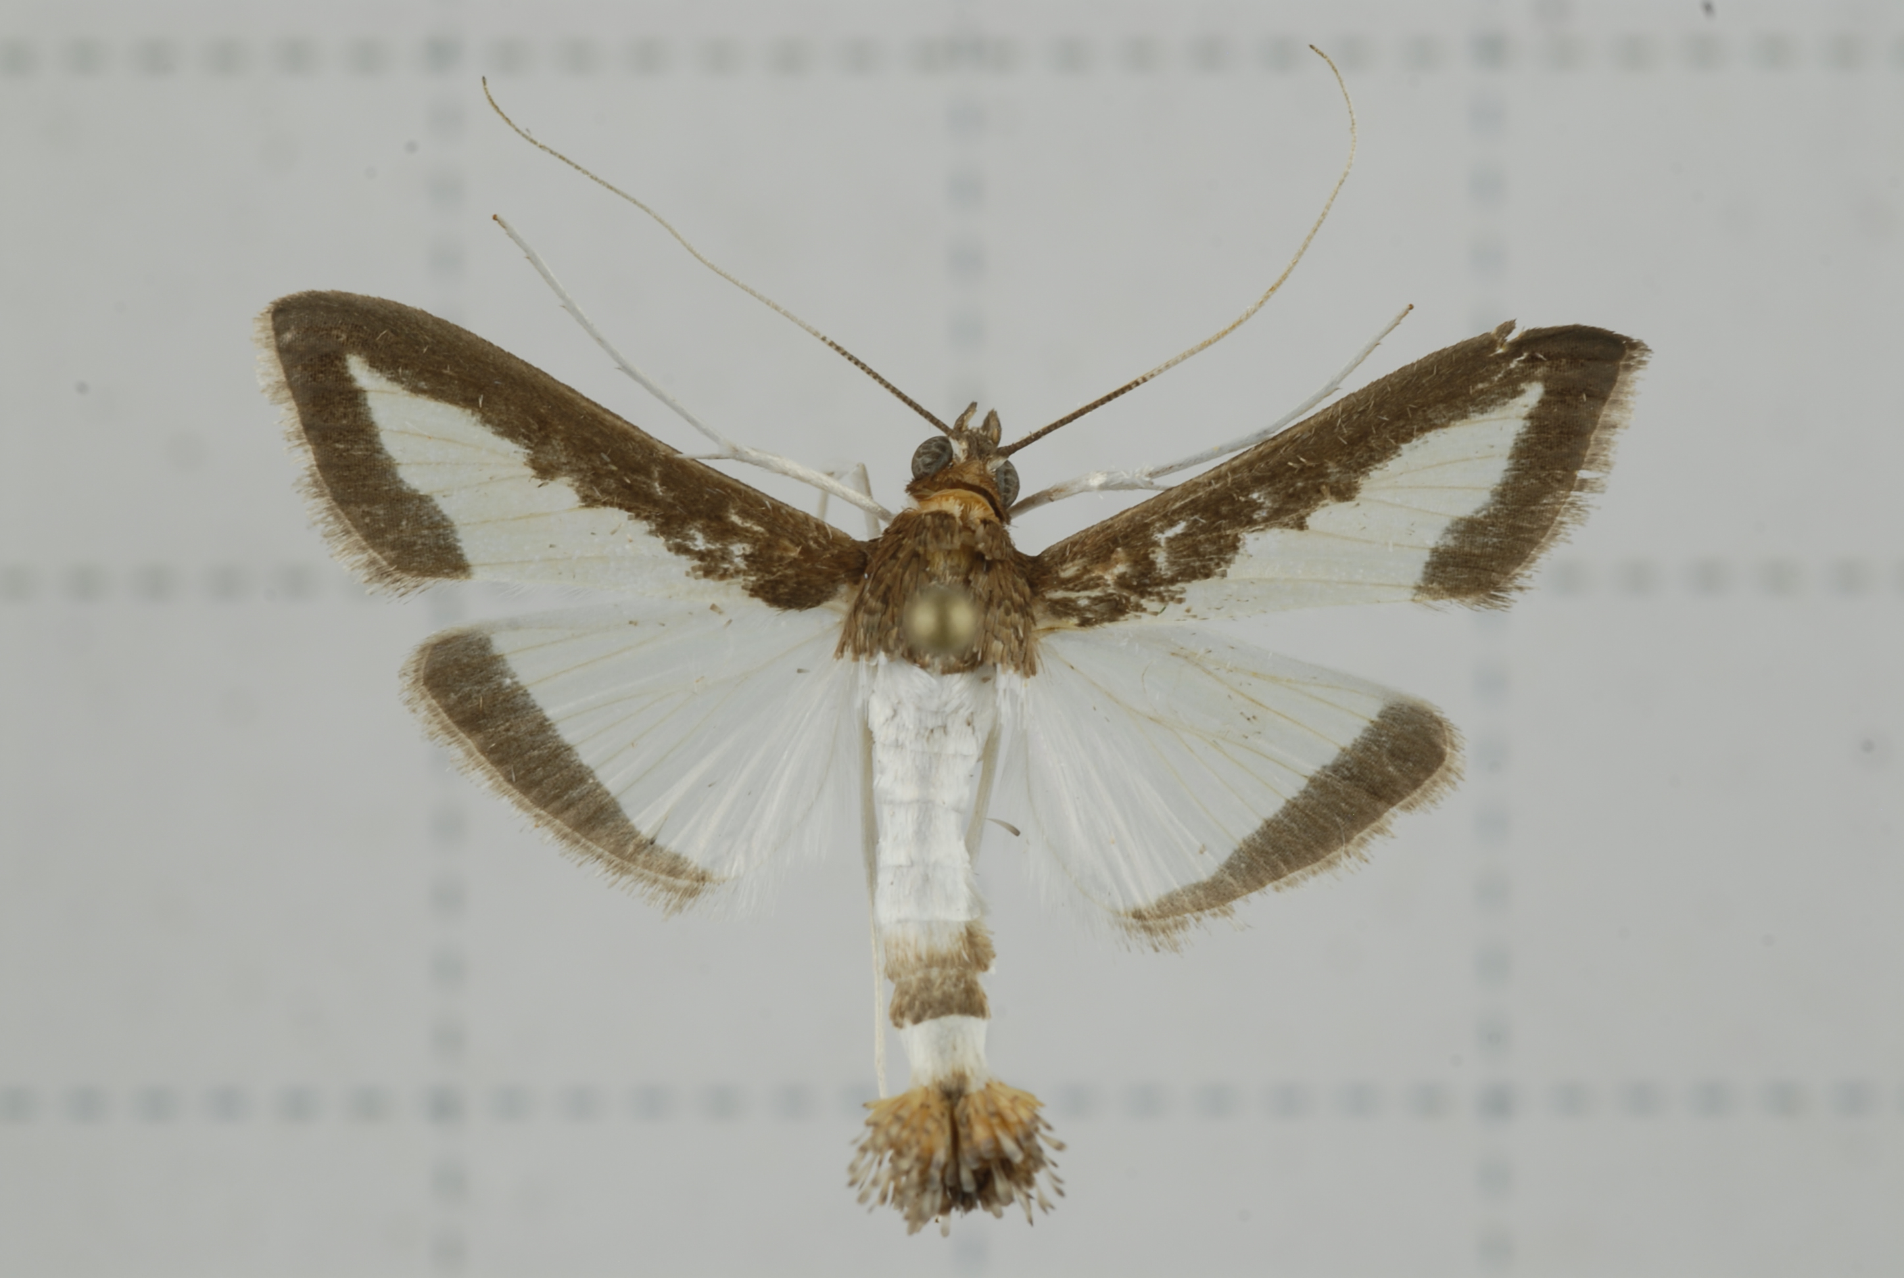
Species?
Diaphania indica
